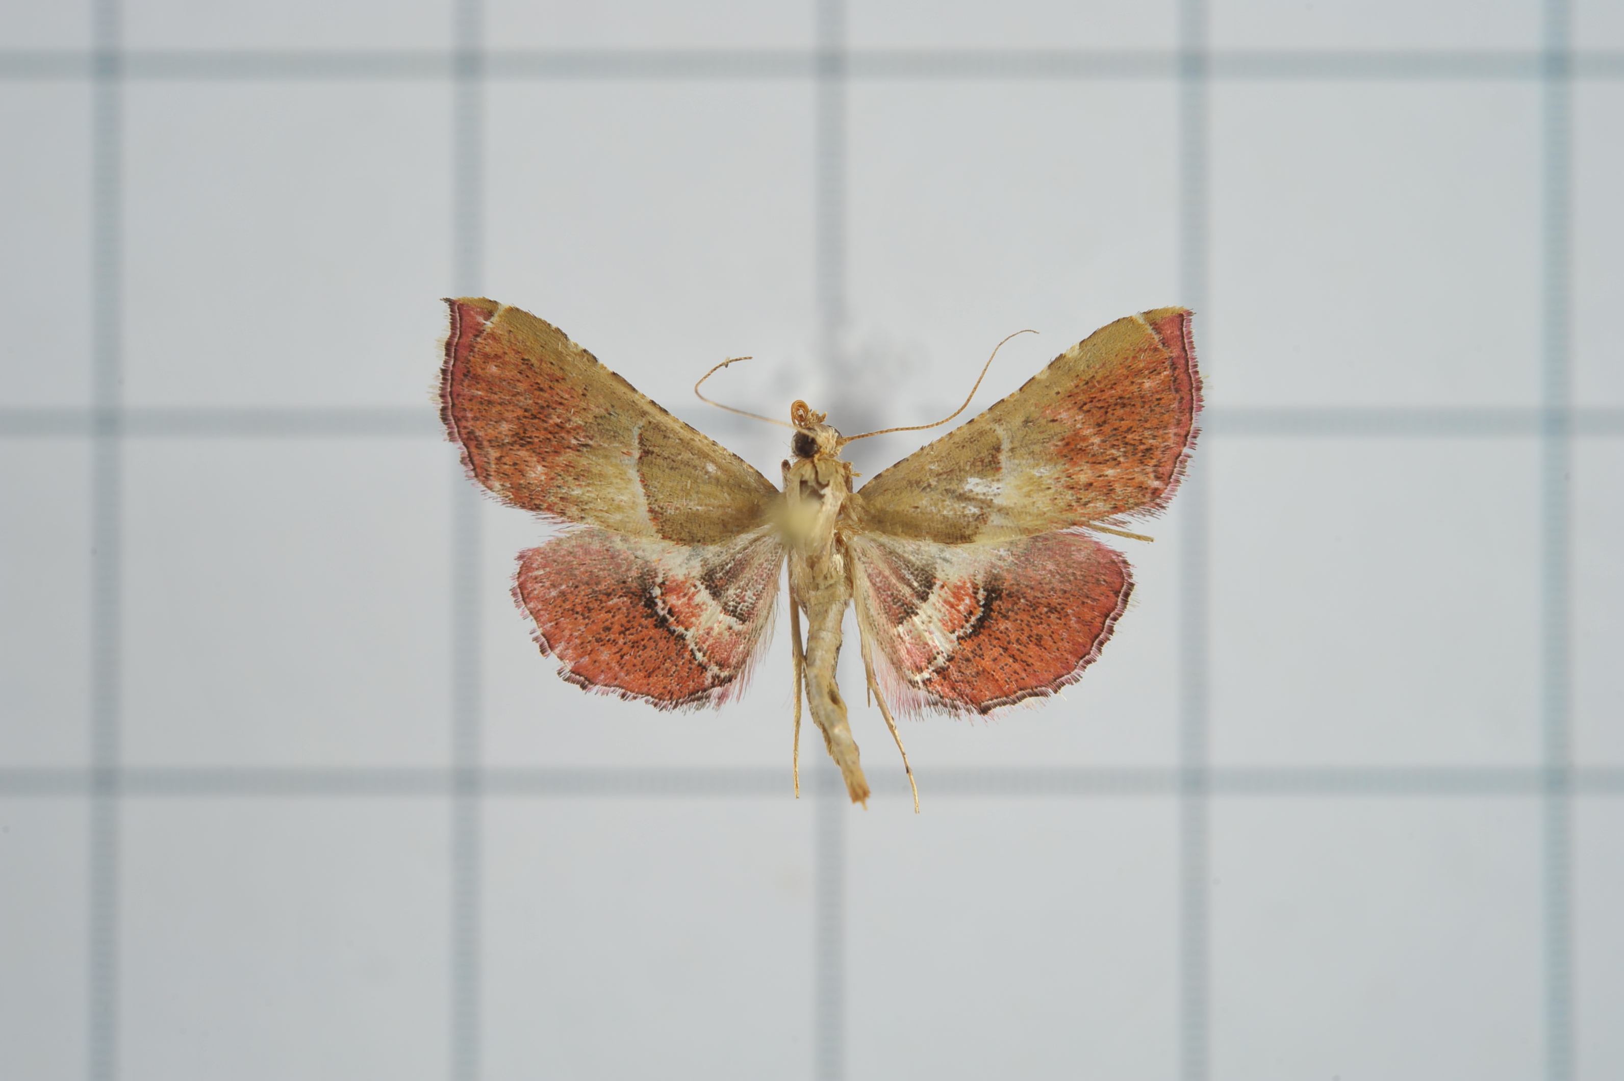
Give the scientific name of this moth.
Endotricha consocia
